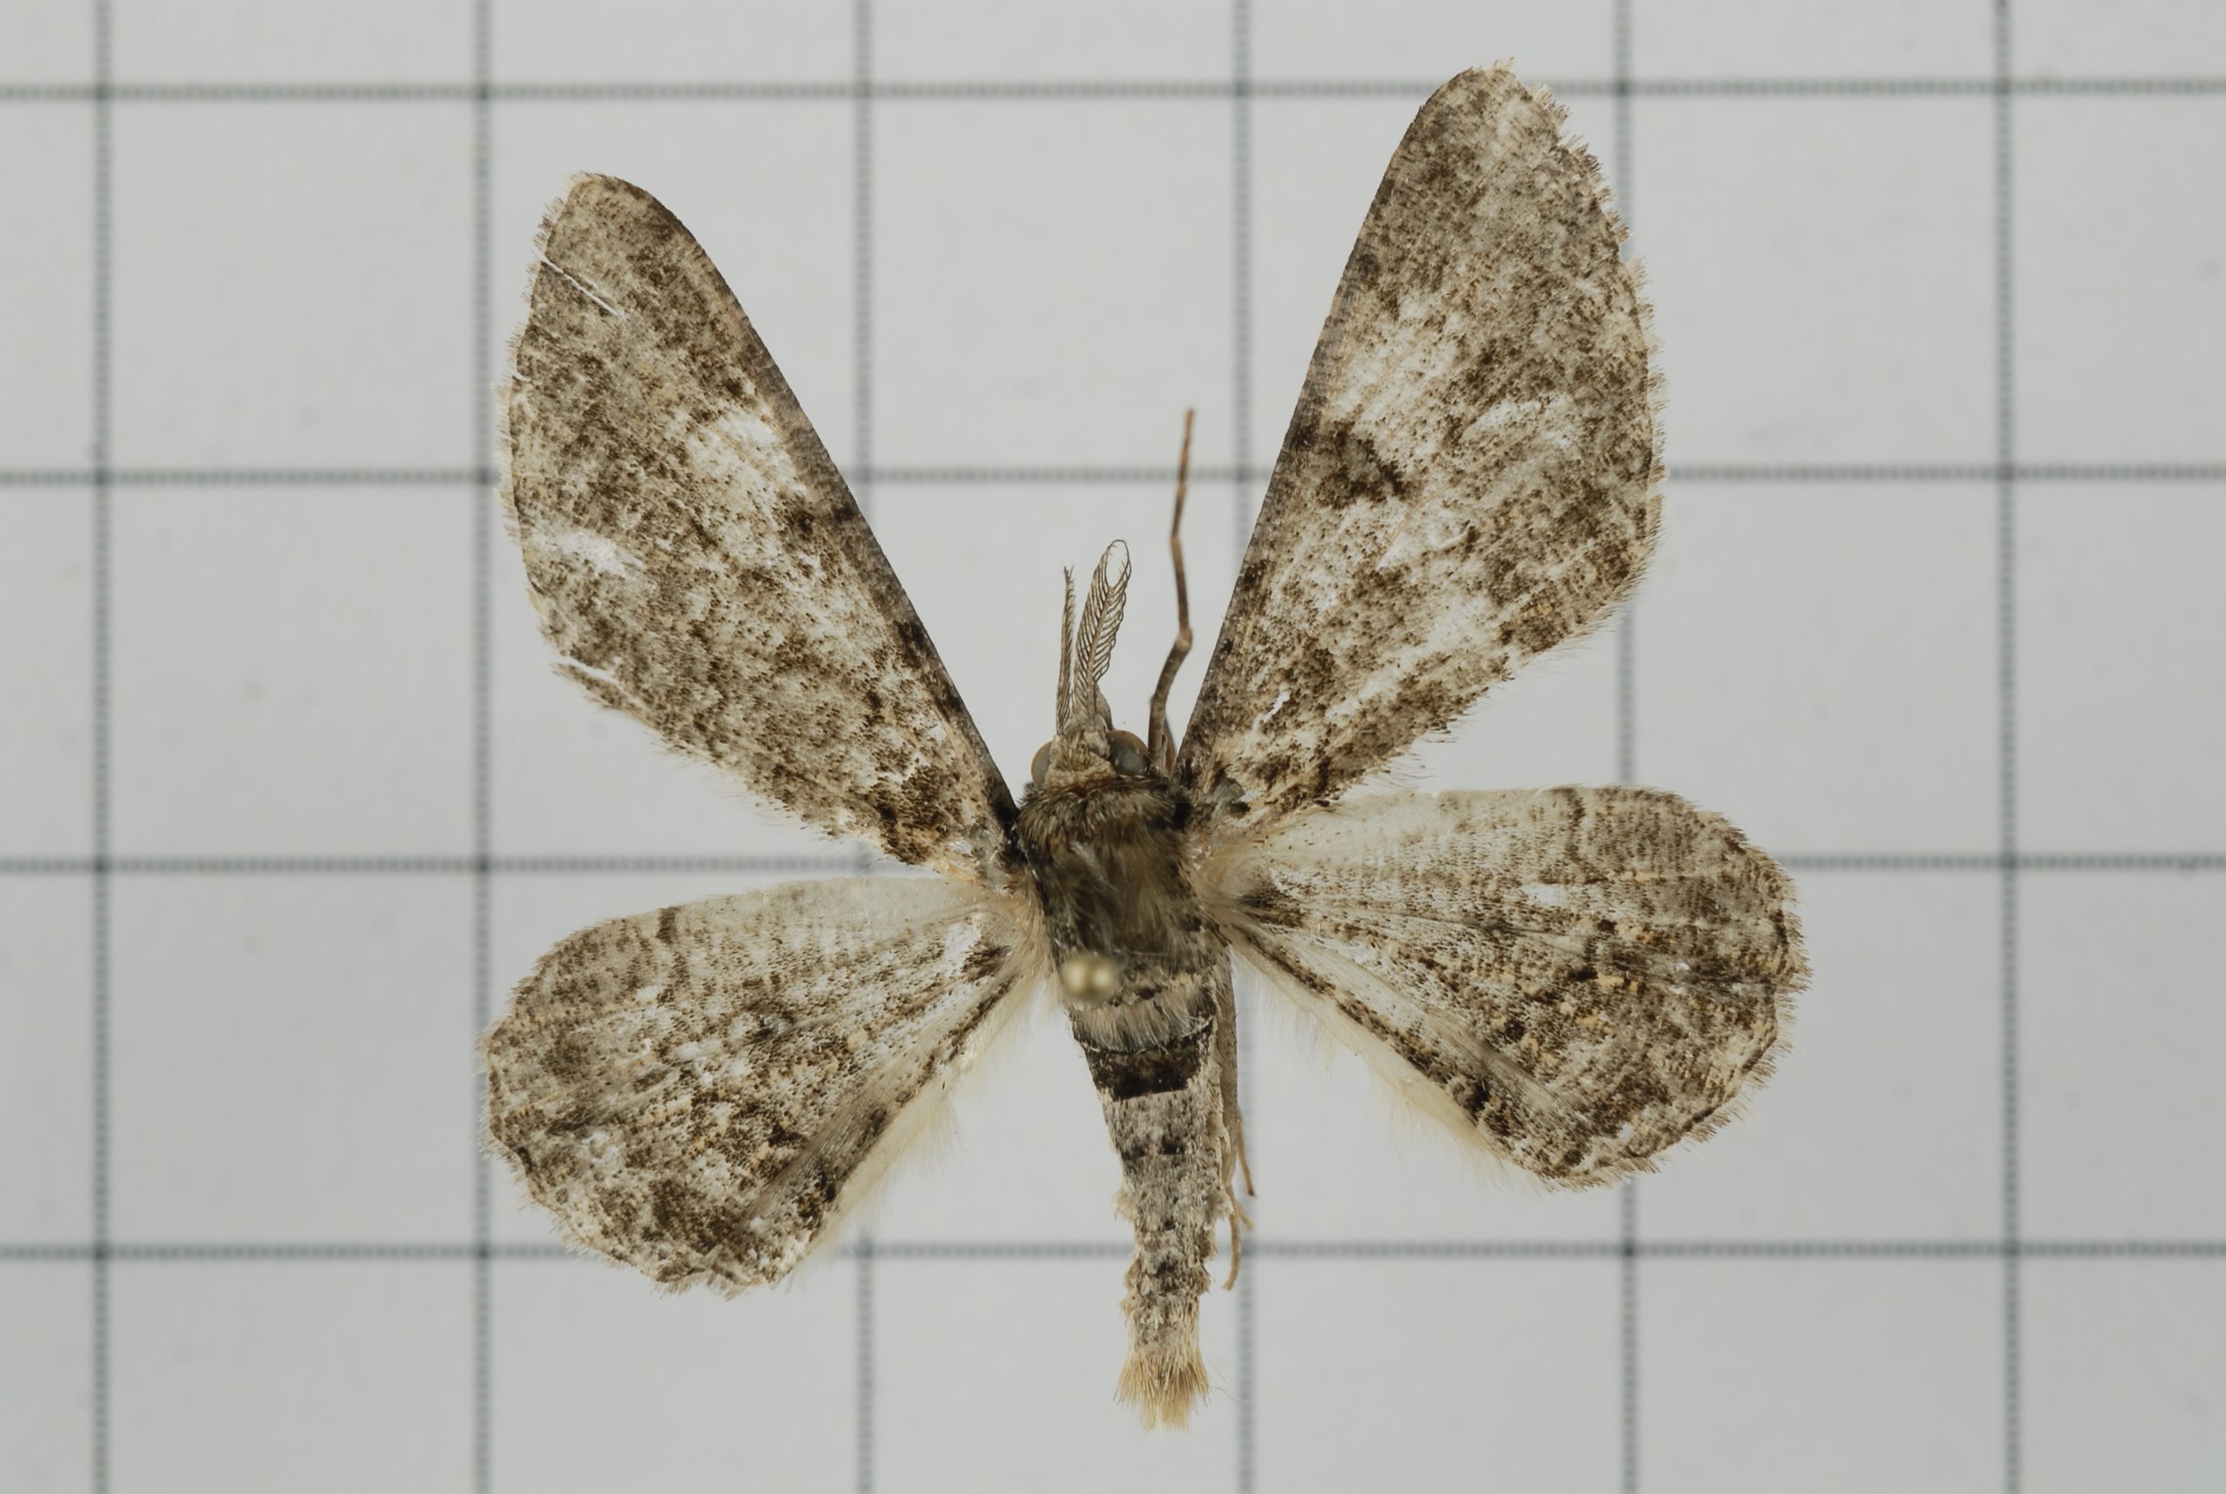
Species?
Cleora fraterna
